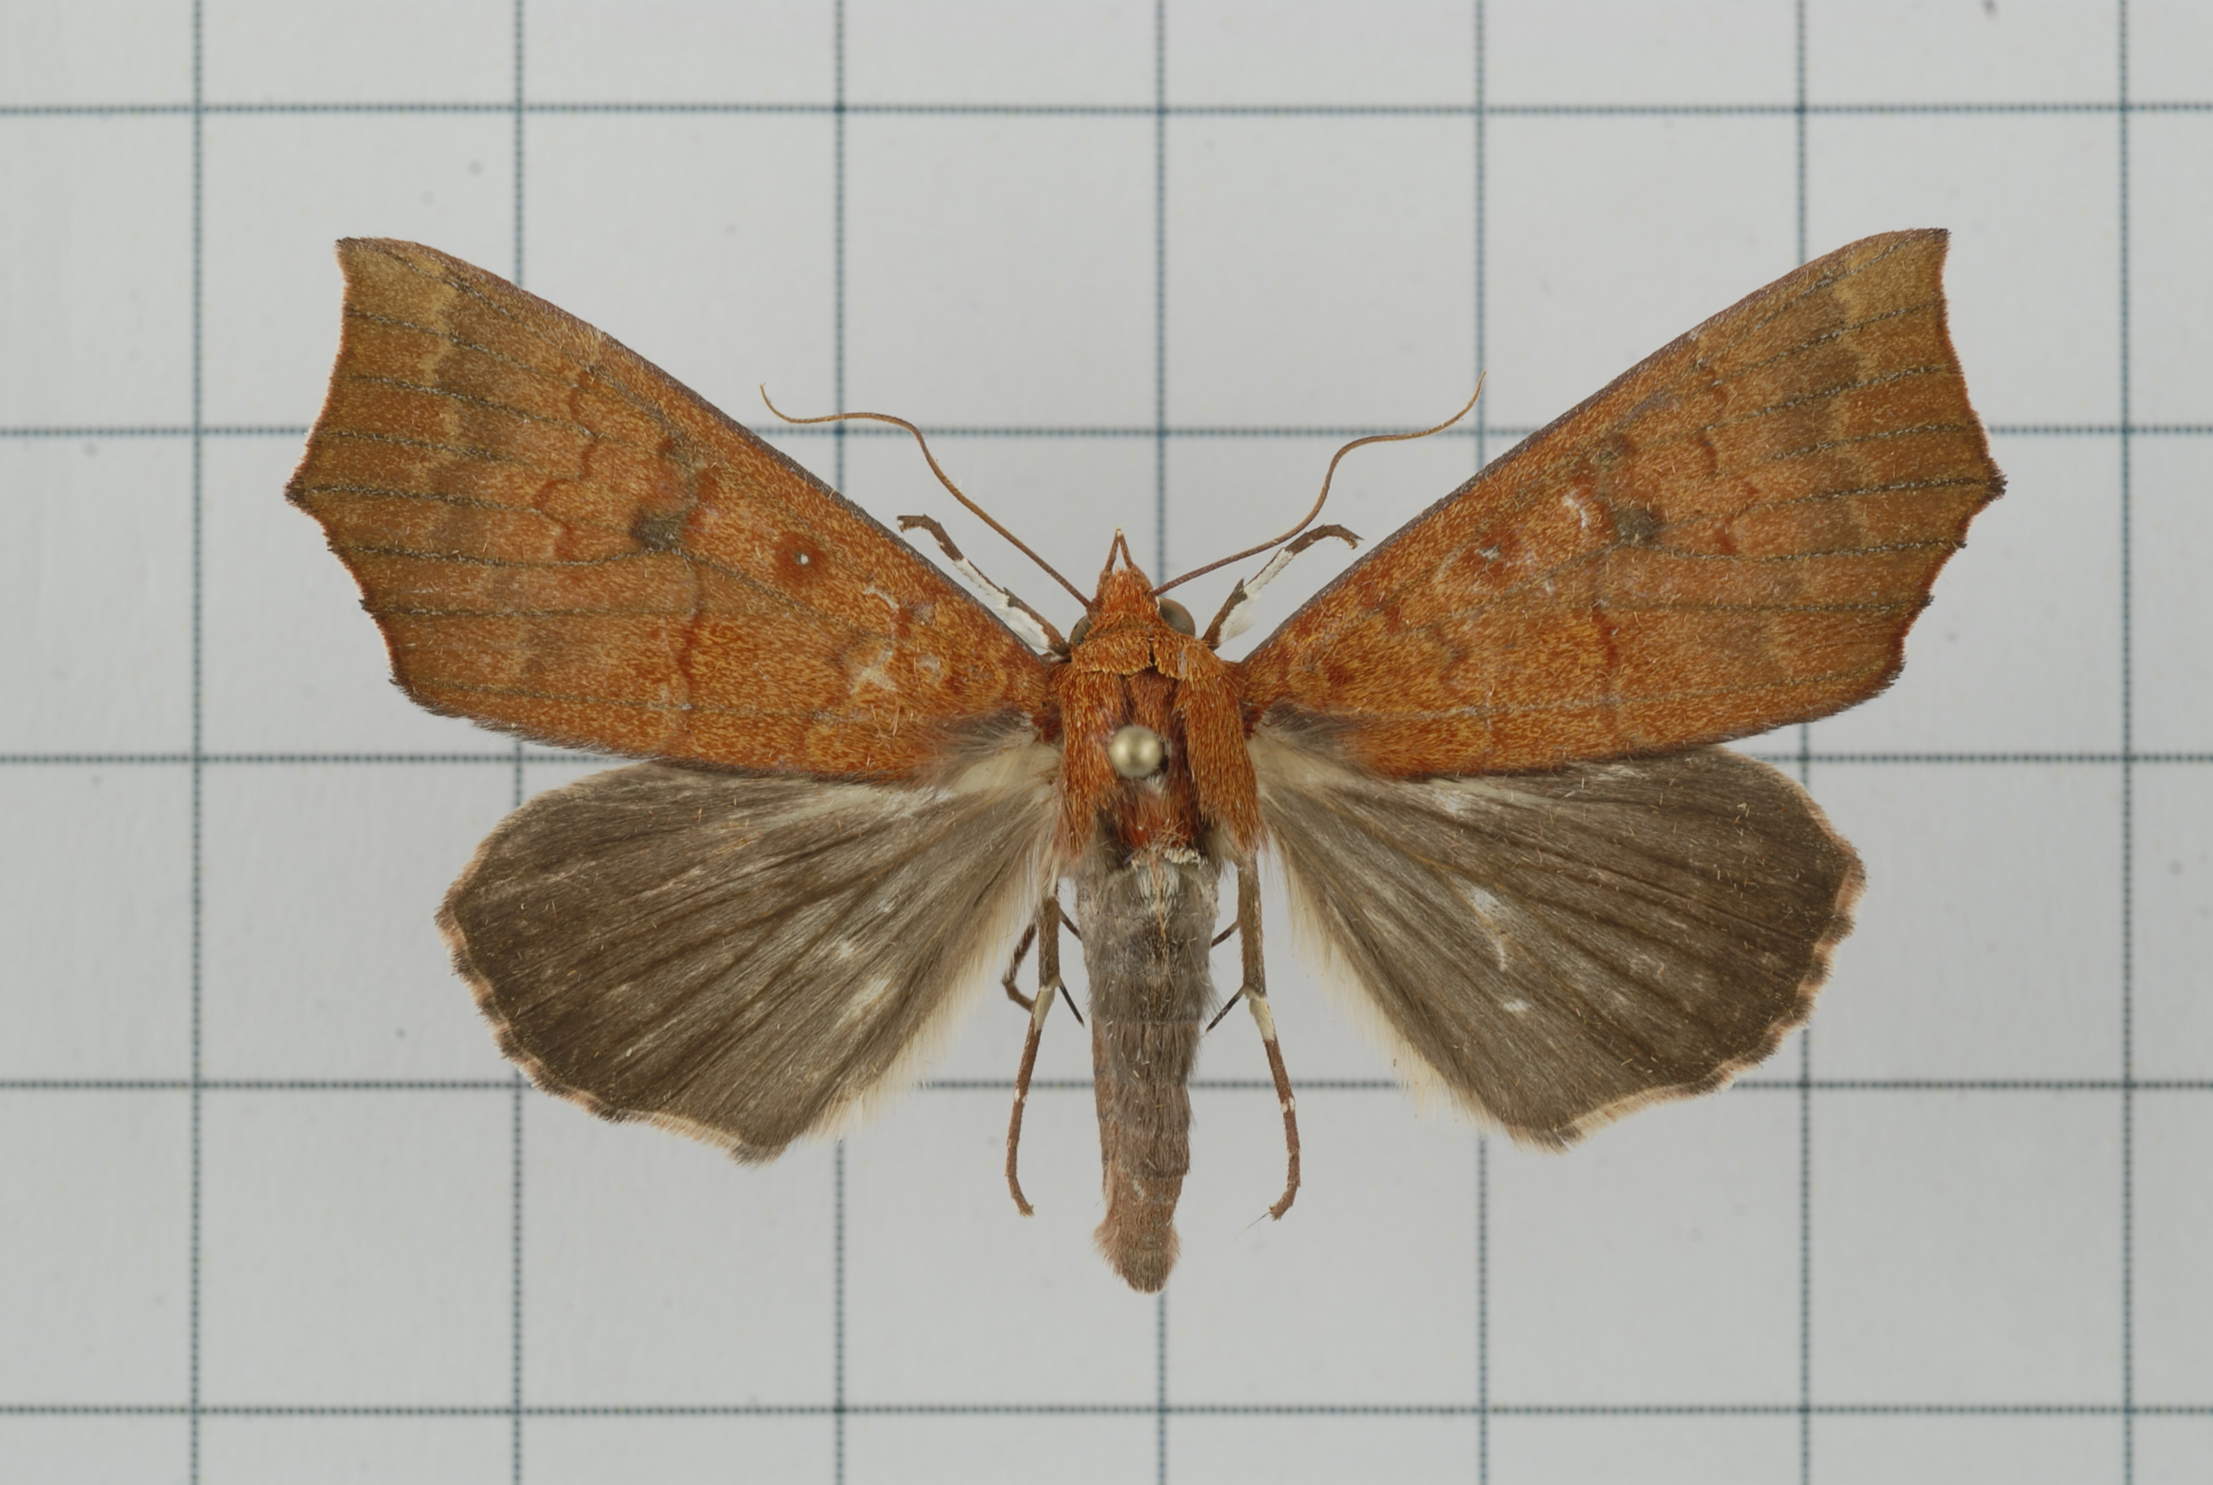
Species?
Rusicada fulvida
